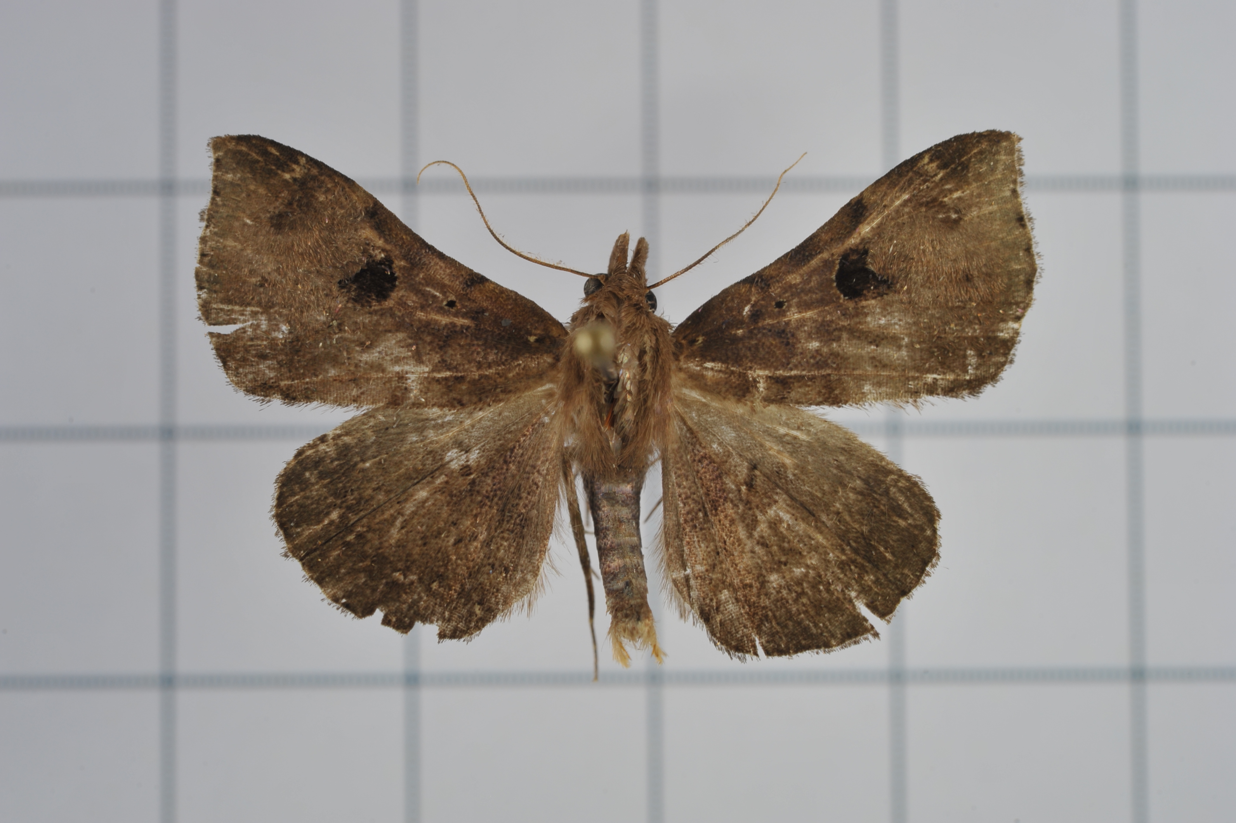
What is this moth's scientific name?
Mosopia punctilinea
